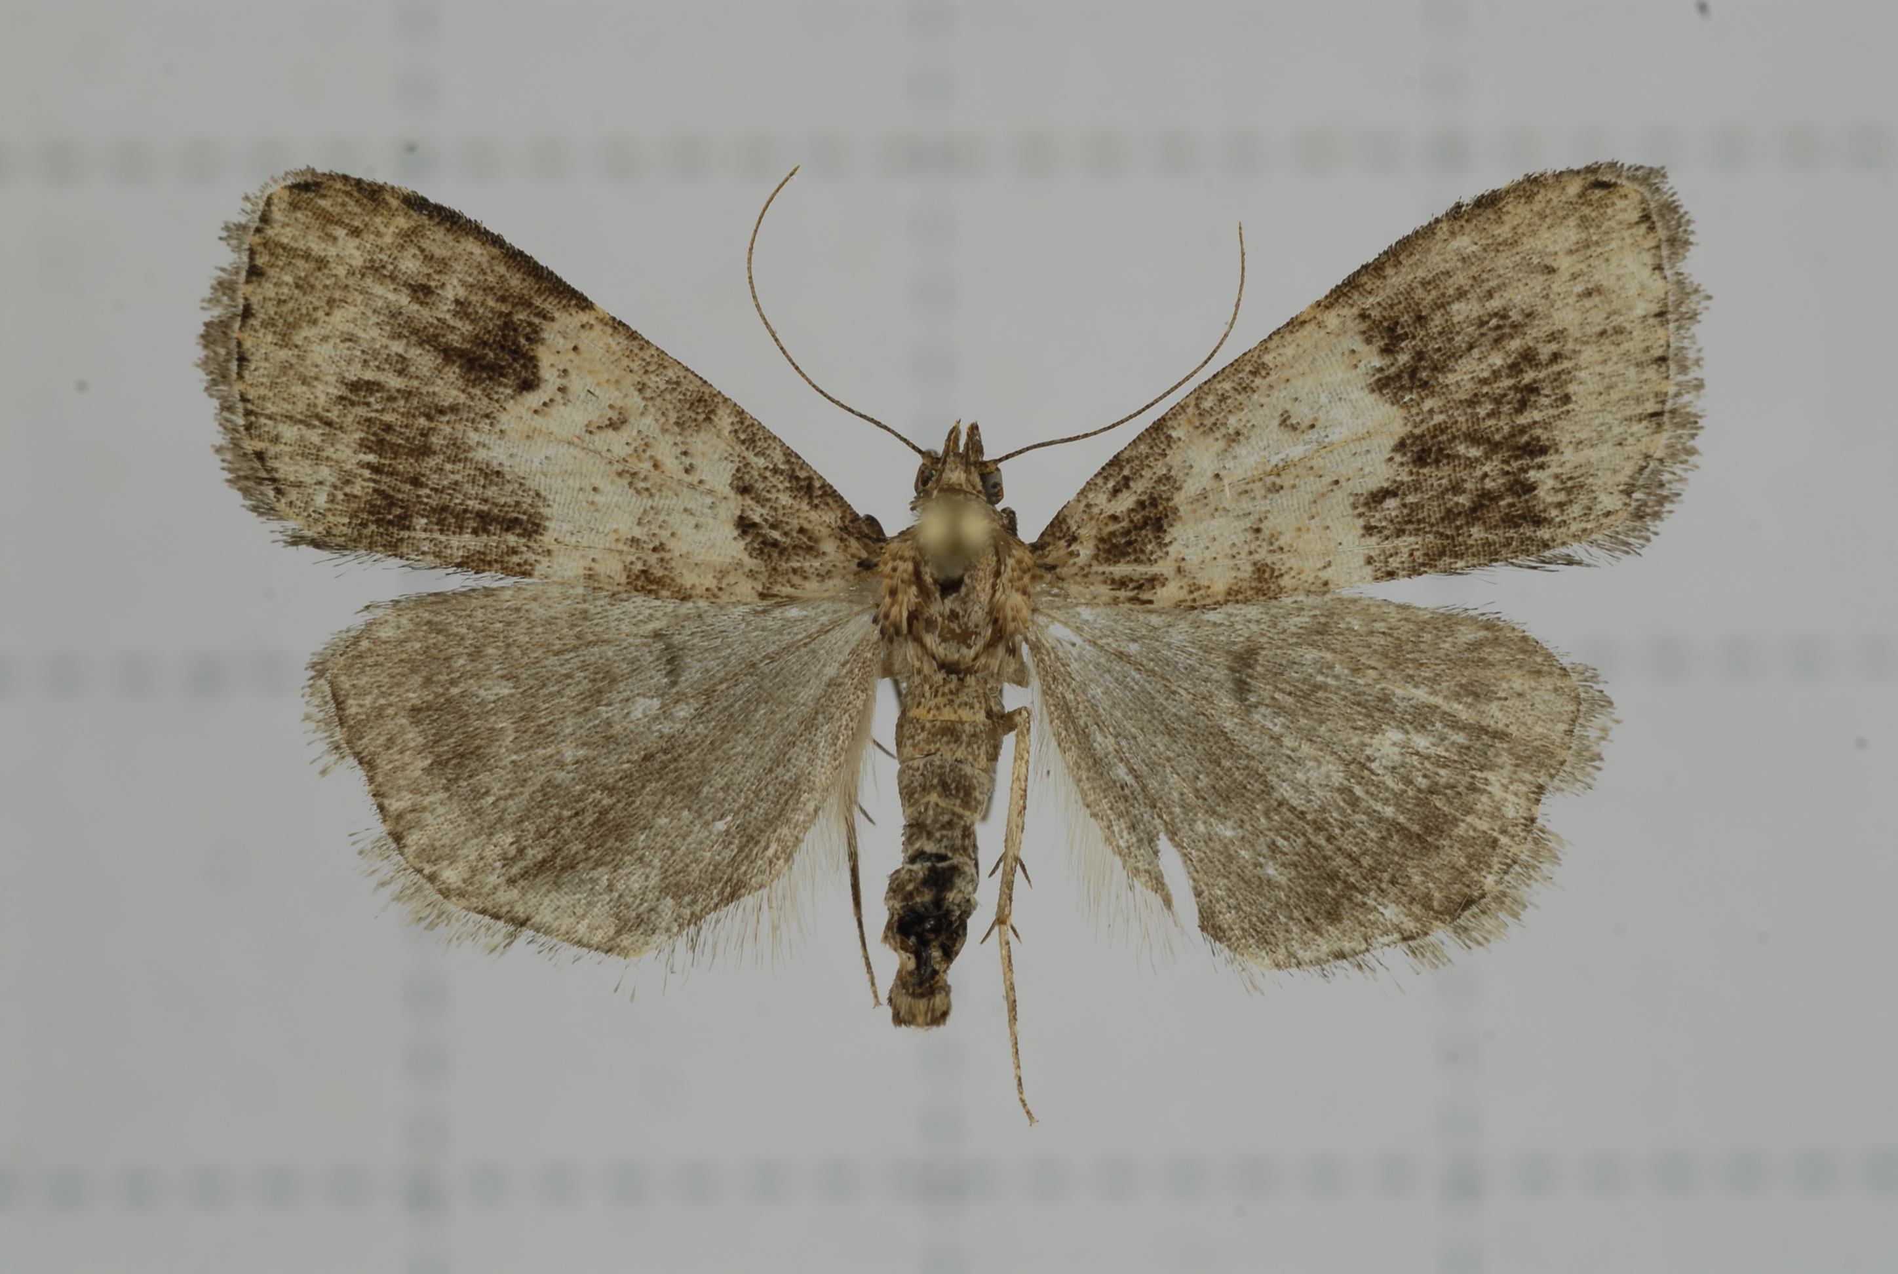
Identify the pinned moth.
Hydrillodes flavimacula
